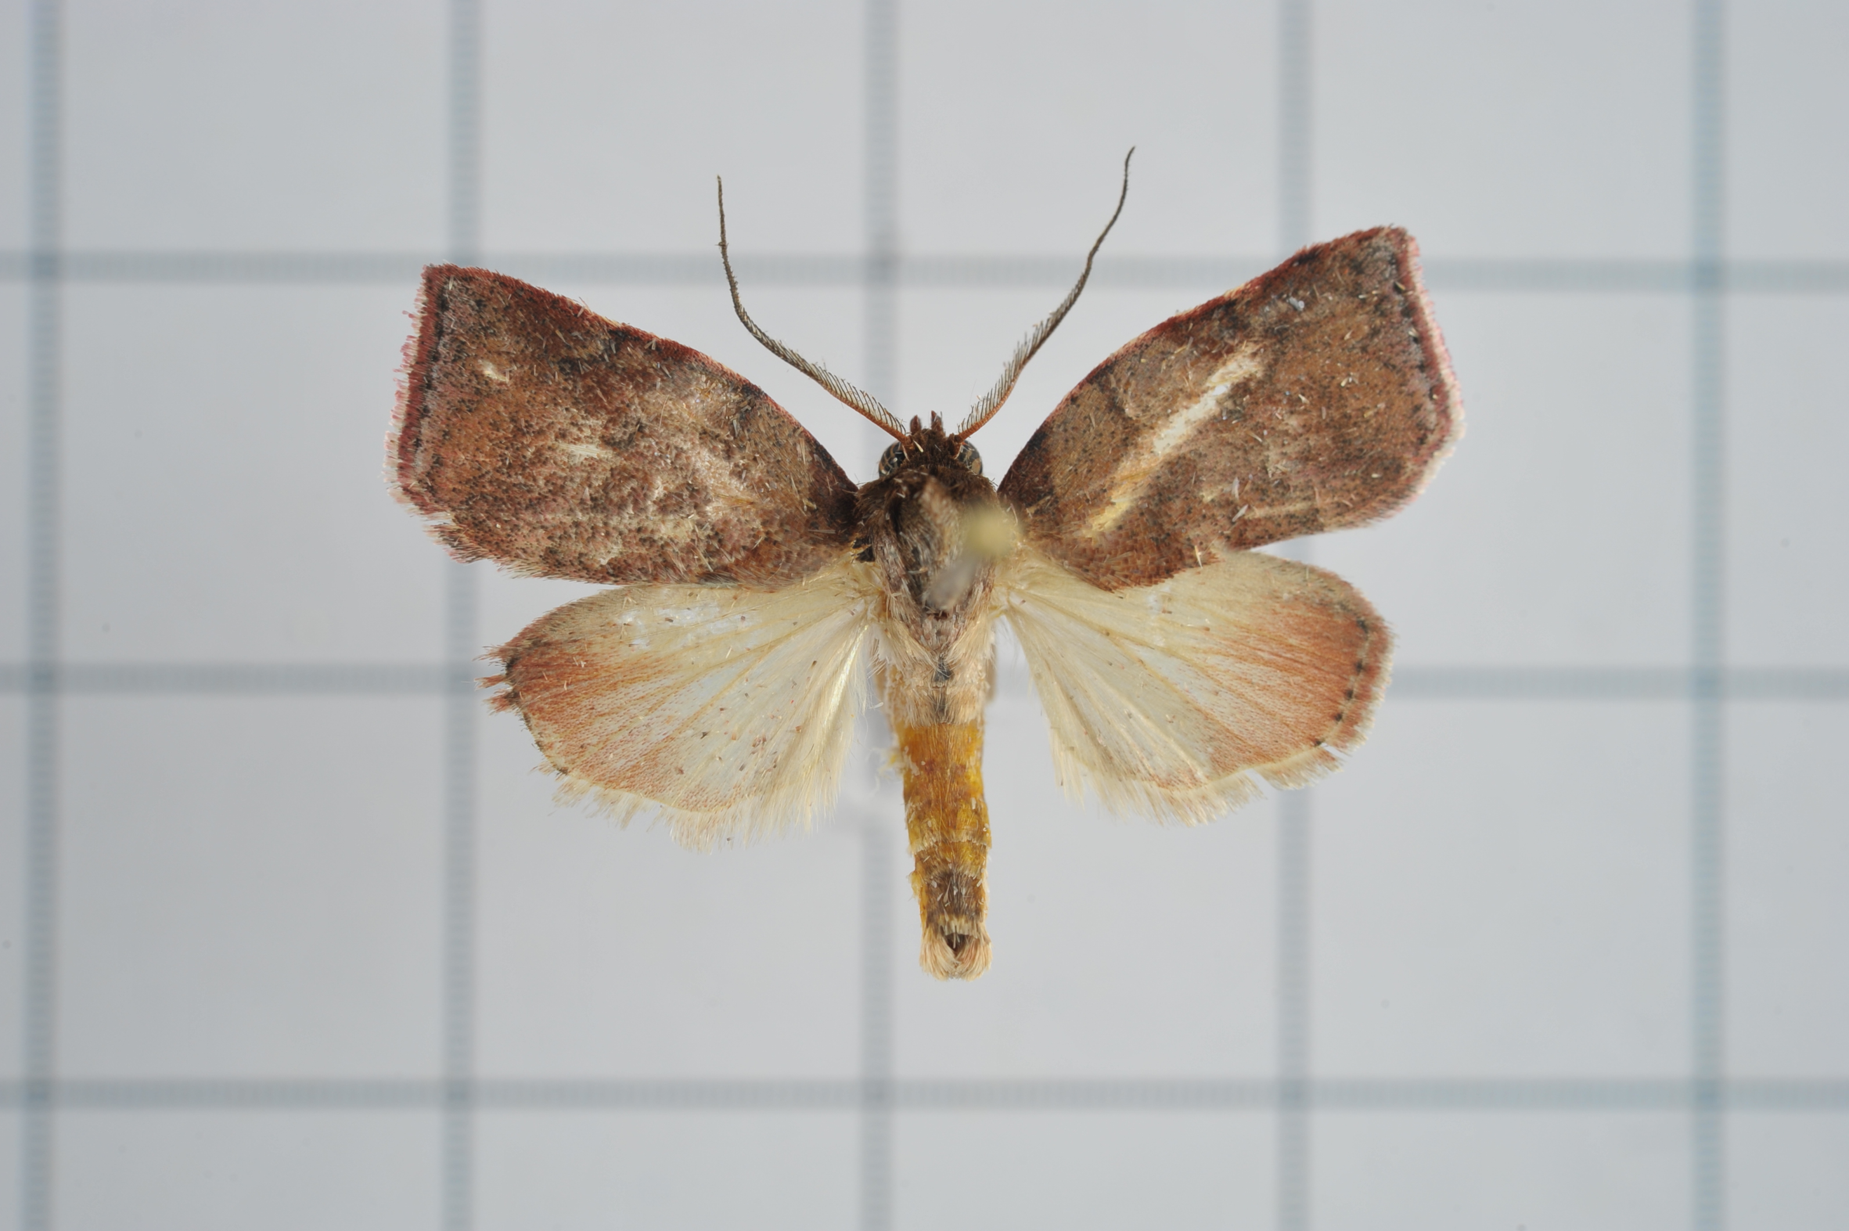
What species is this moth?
Gelastocera exusta
